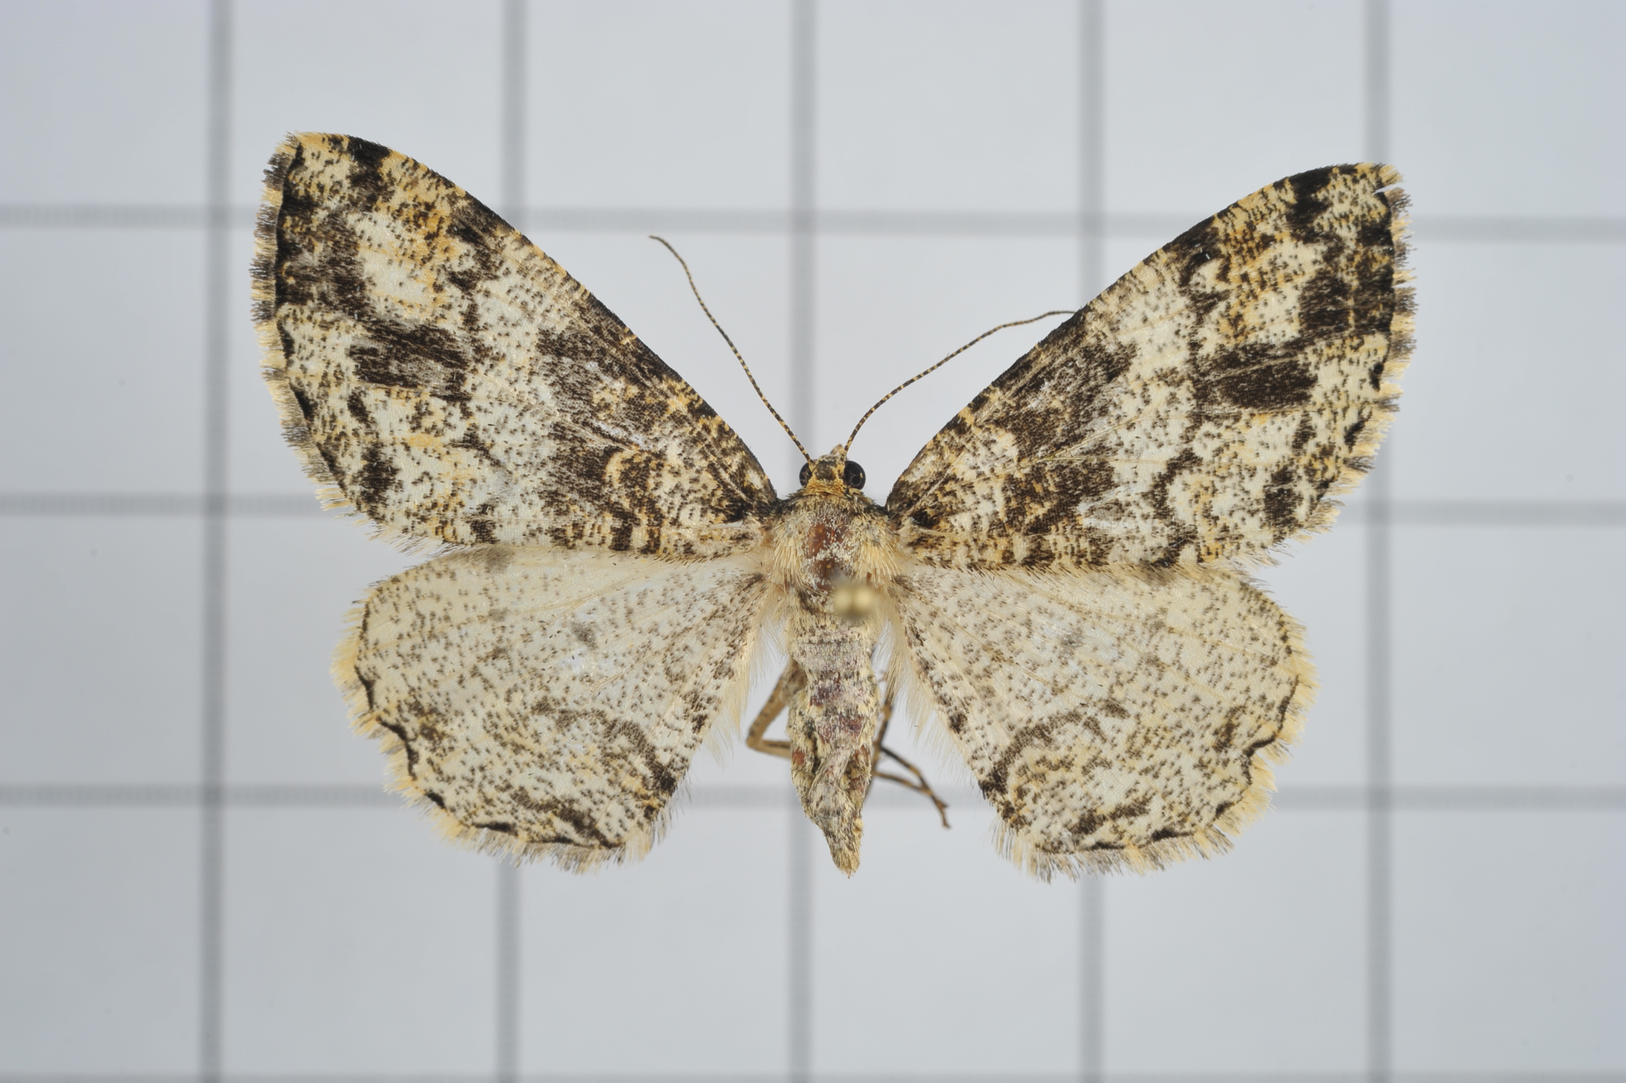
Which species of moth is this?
Deileptenia rimosaria
